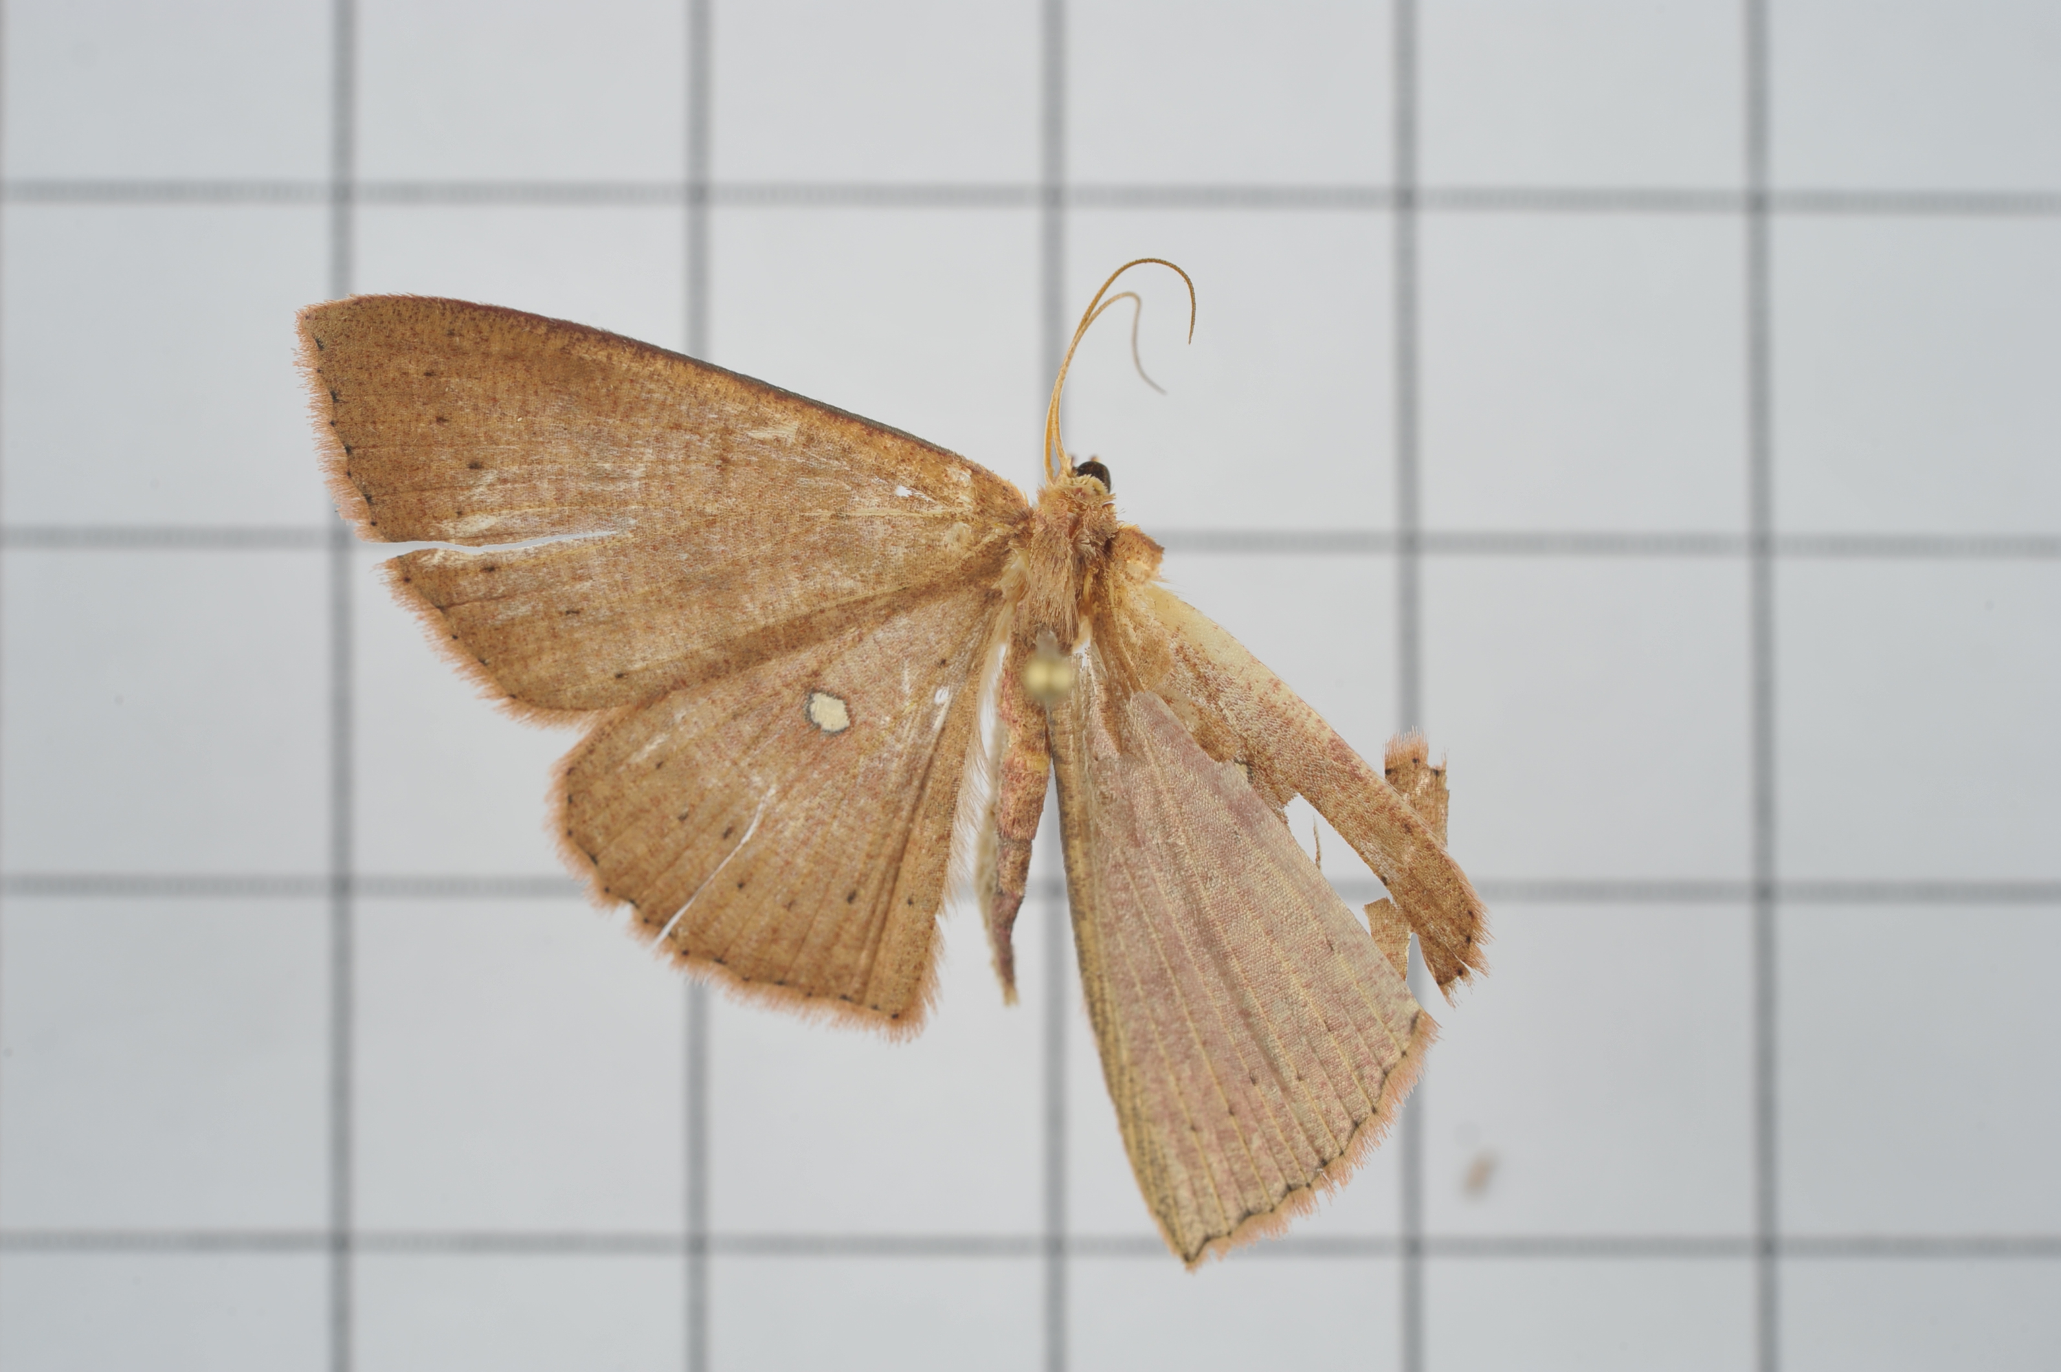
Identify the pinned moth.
Perixera absconditaria
